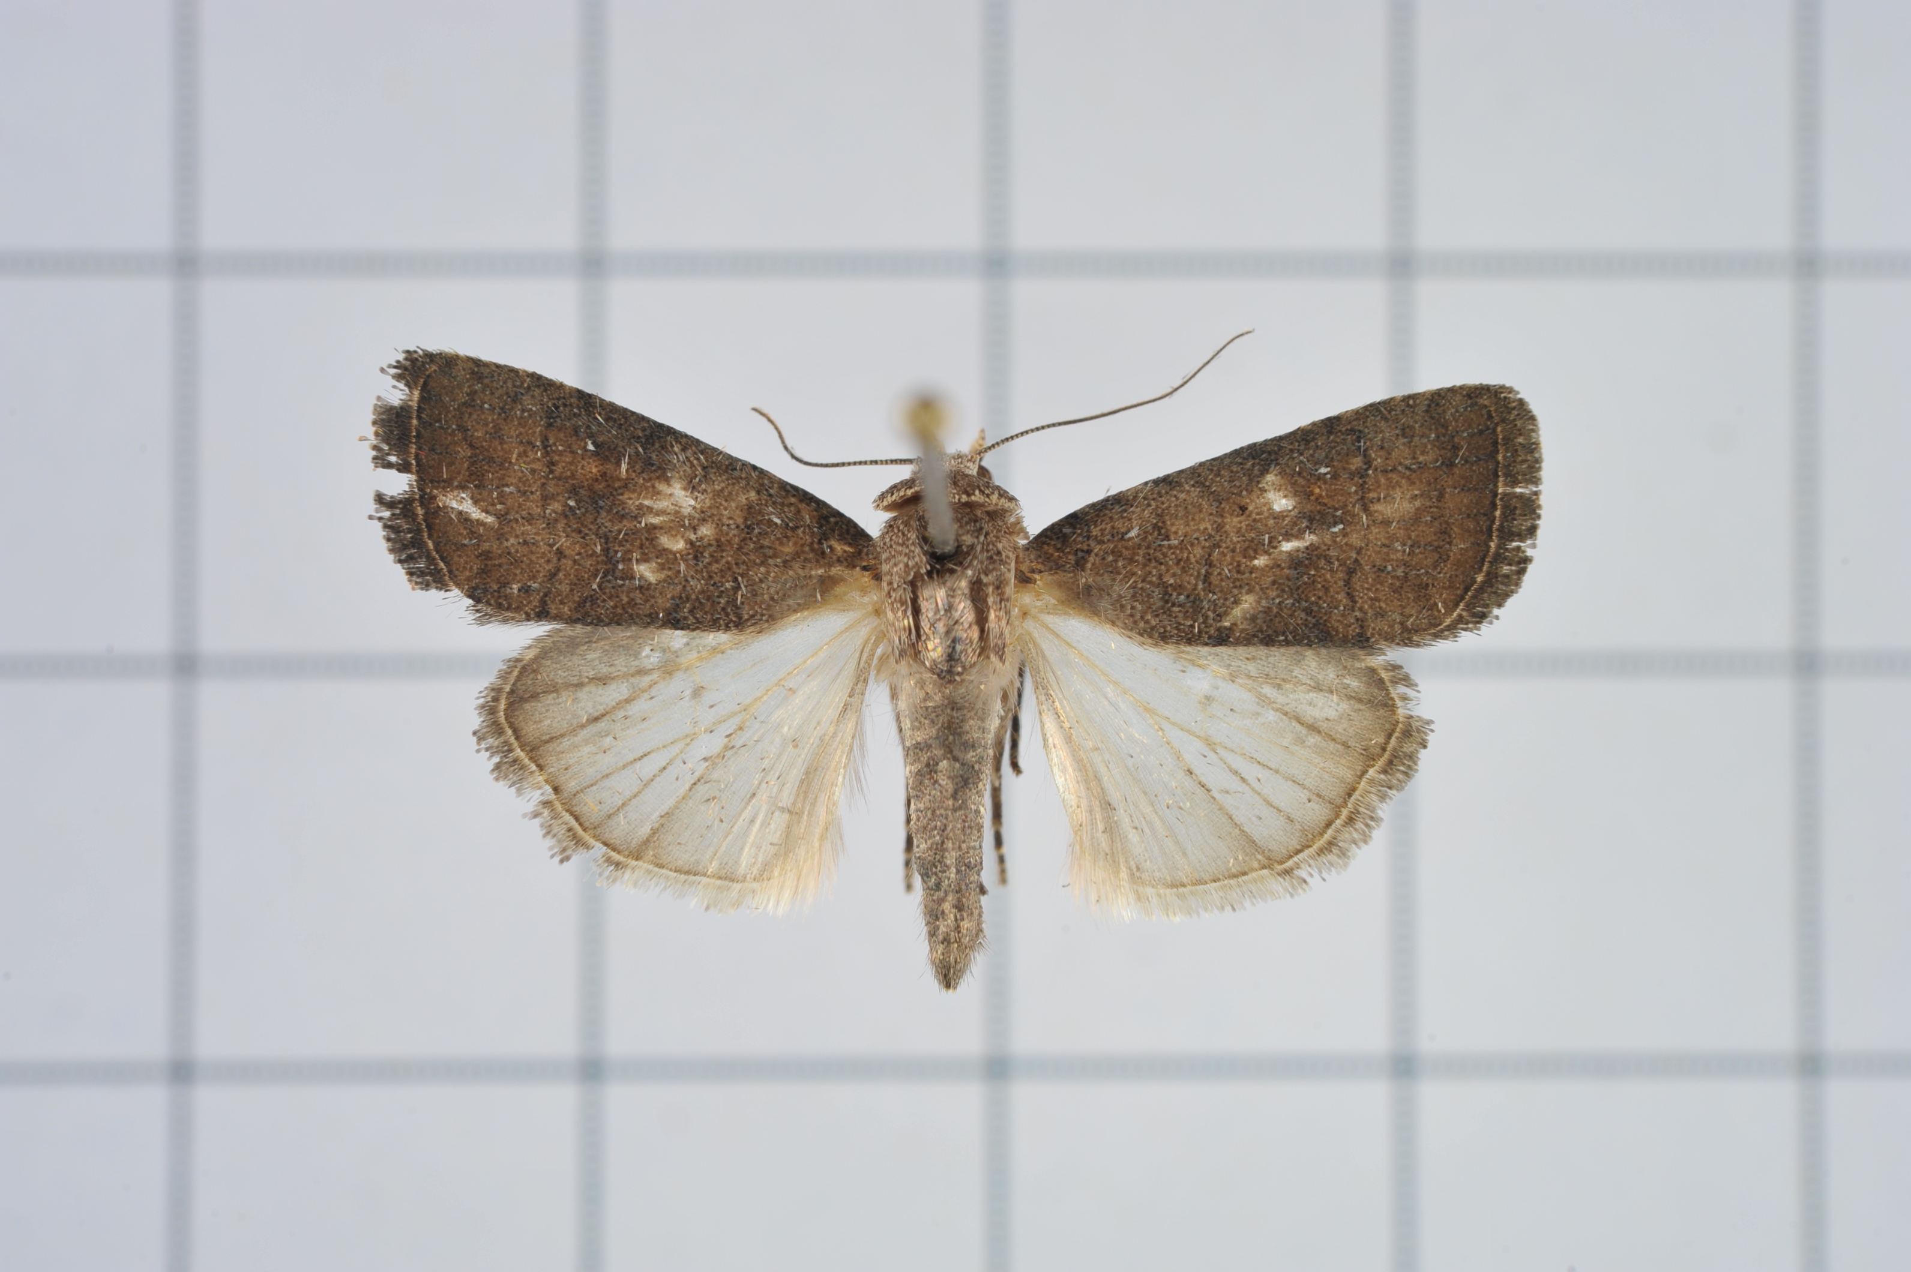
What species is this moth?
Athetis cognata
